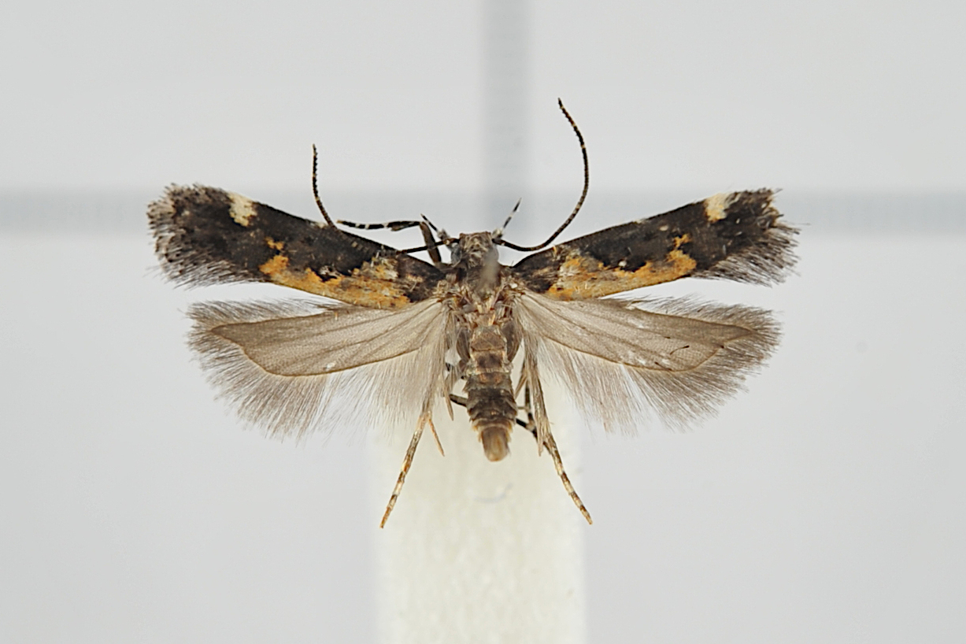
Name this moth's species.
Stegasta jejuensis
